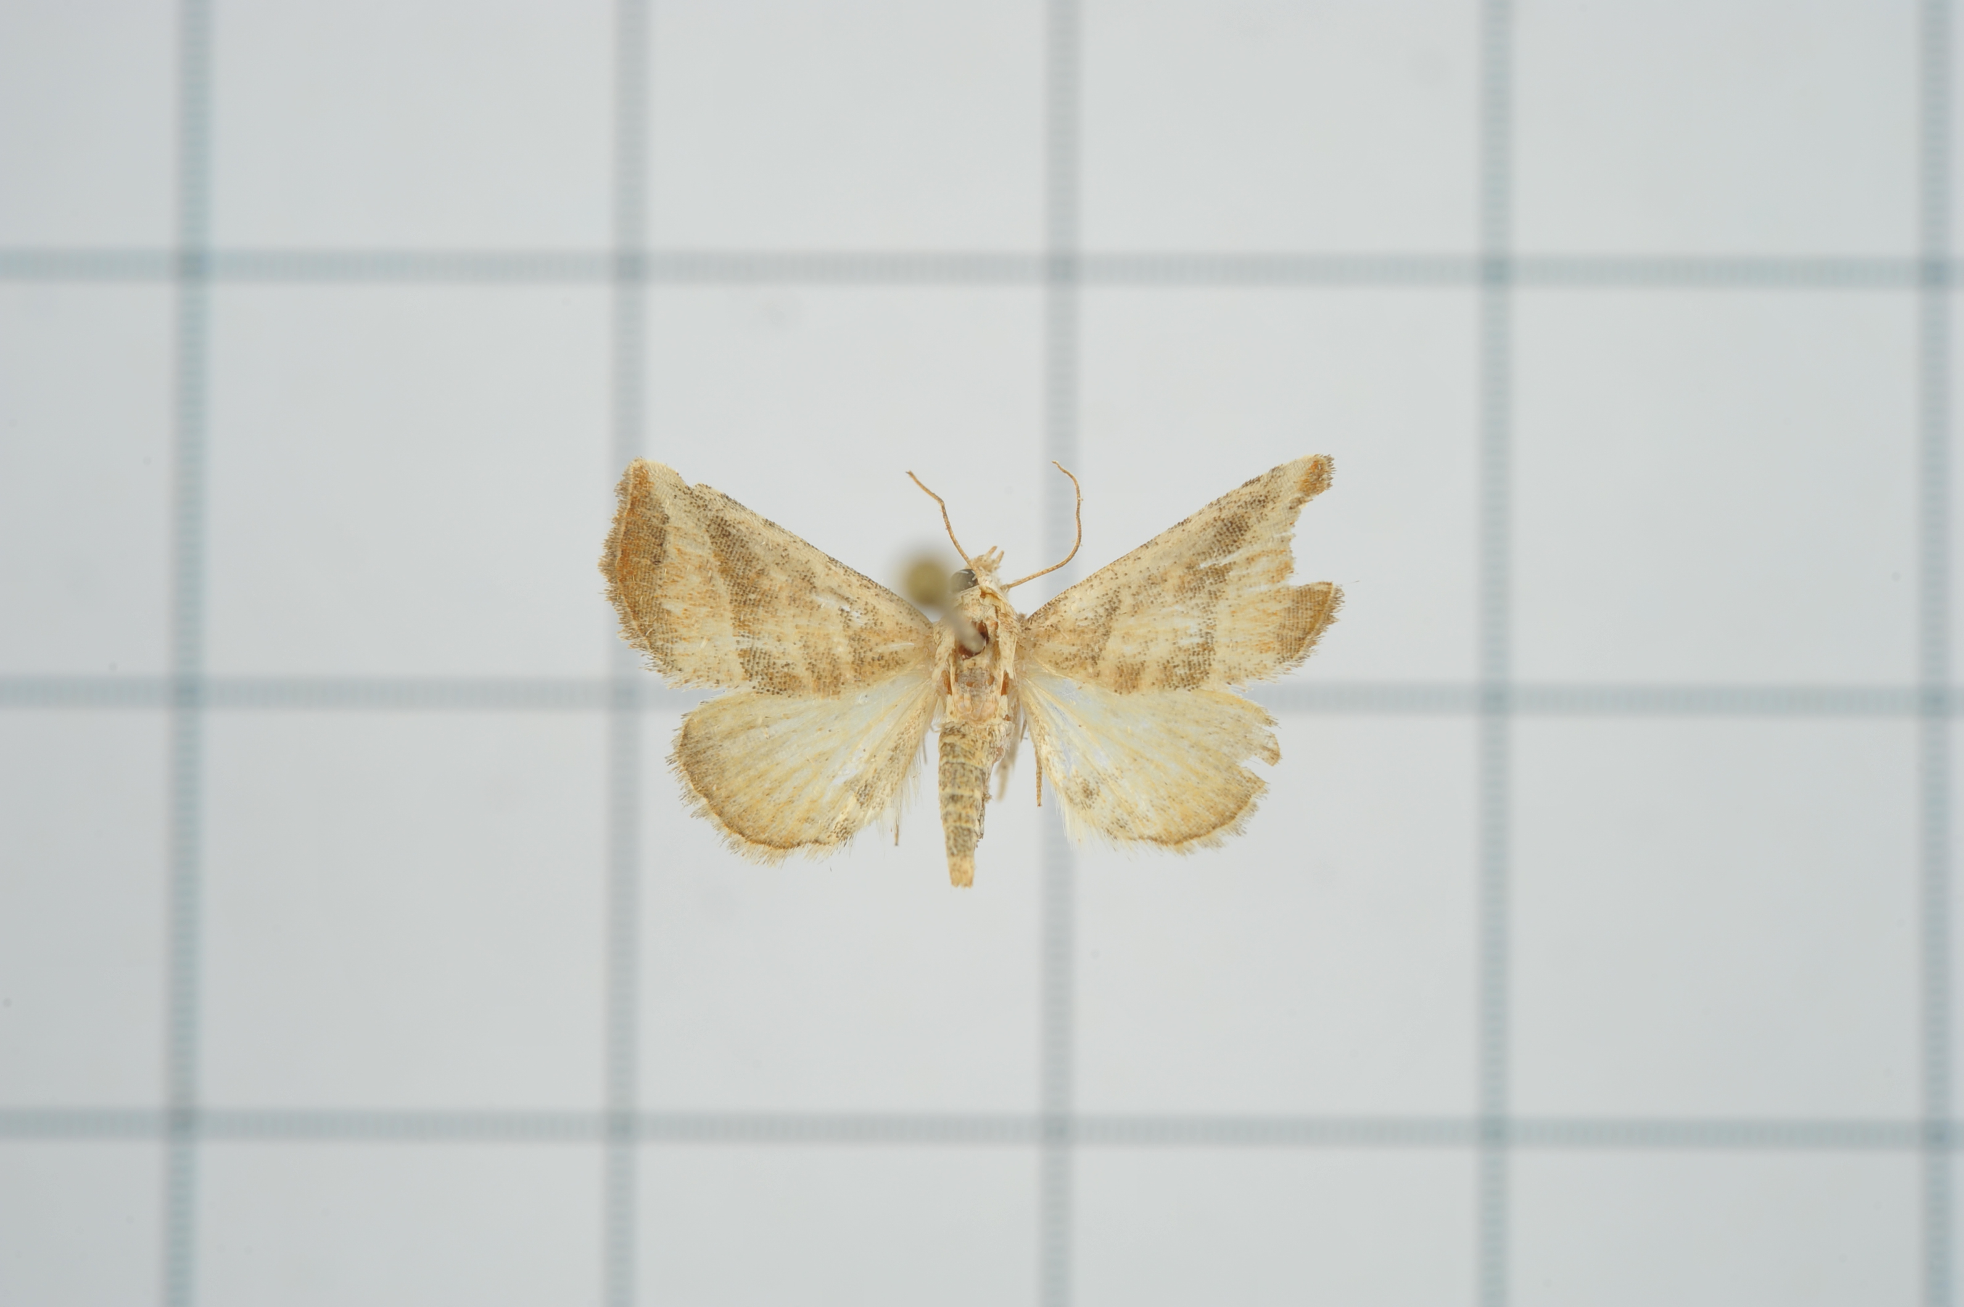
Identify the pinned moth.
Eublemma baccalix
